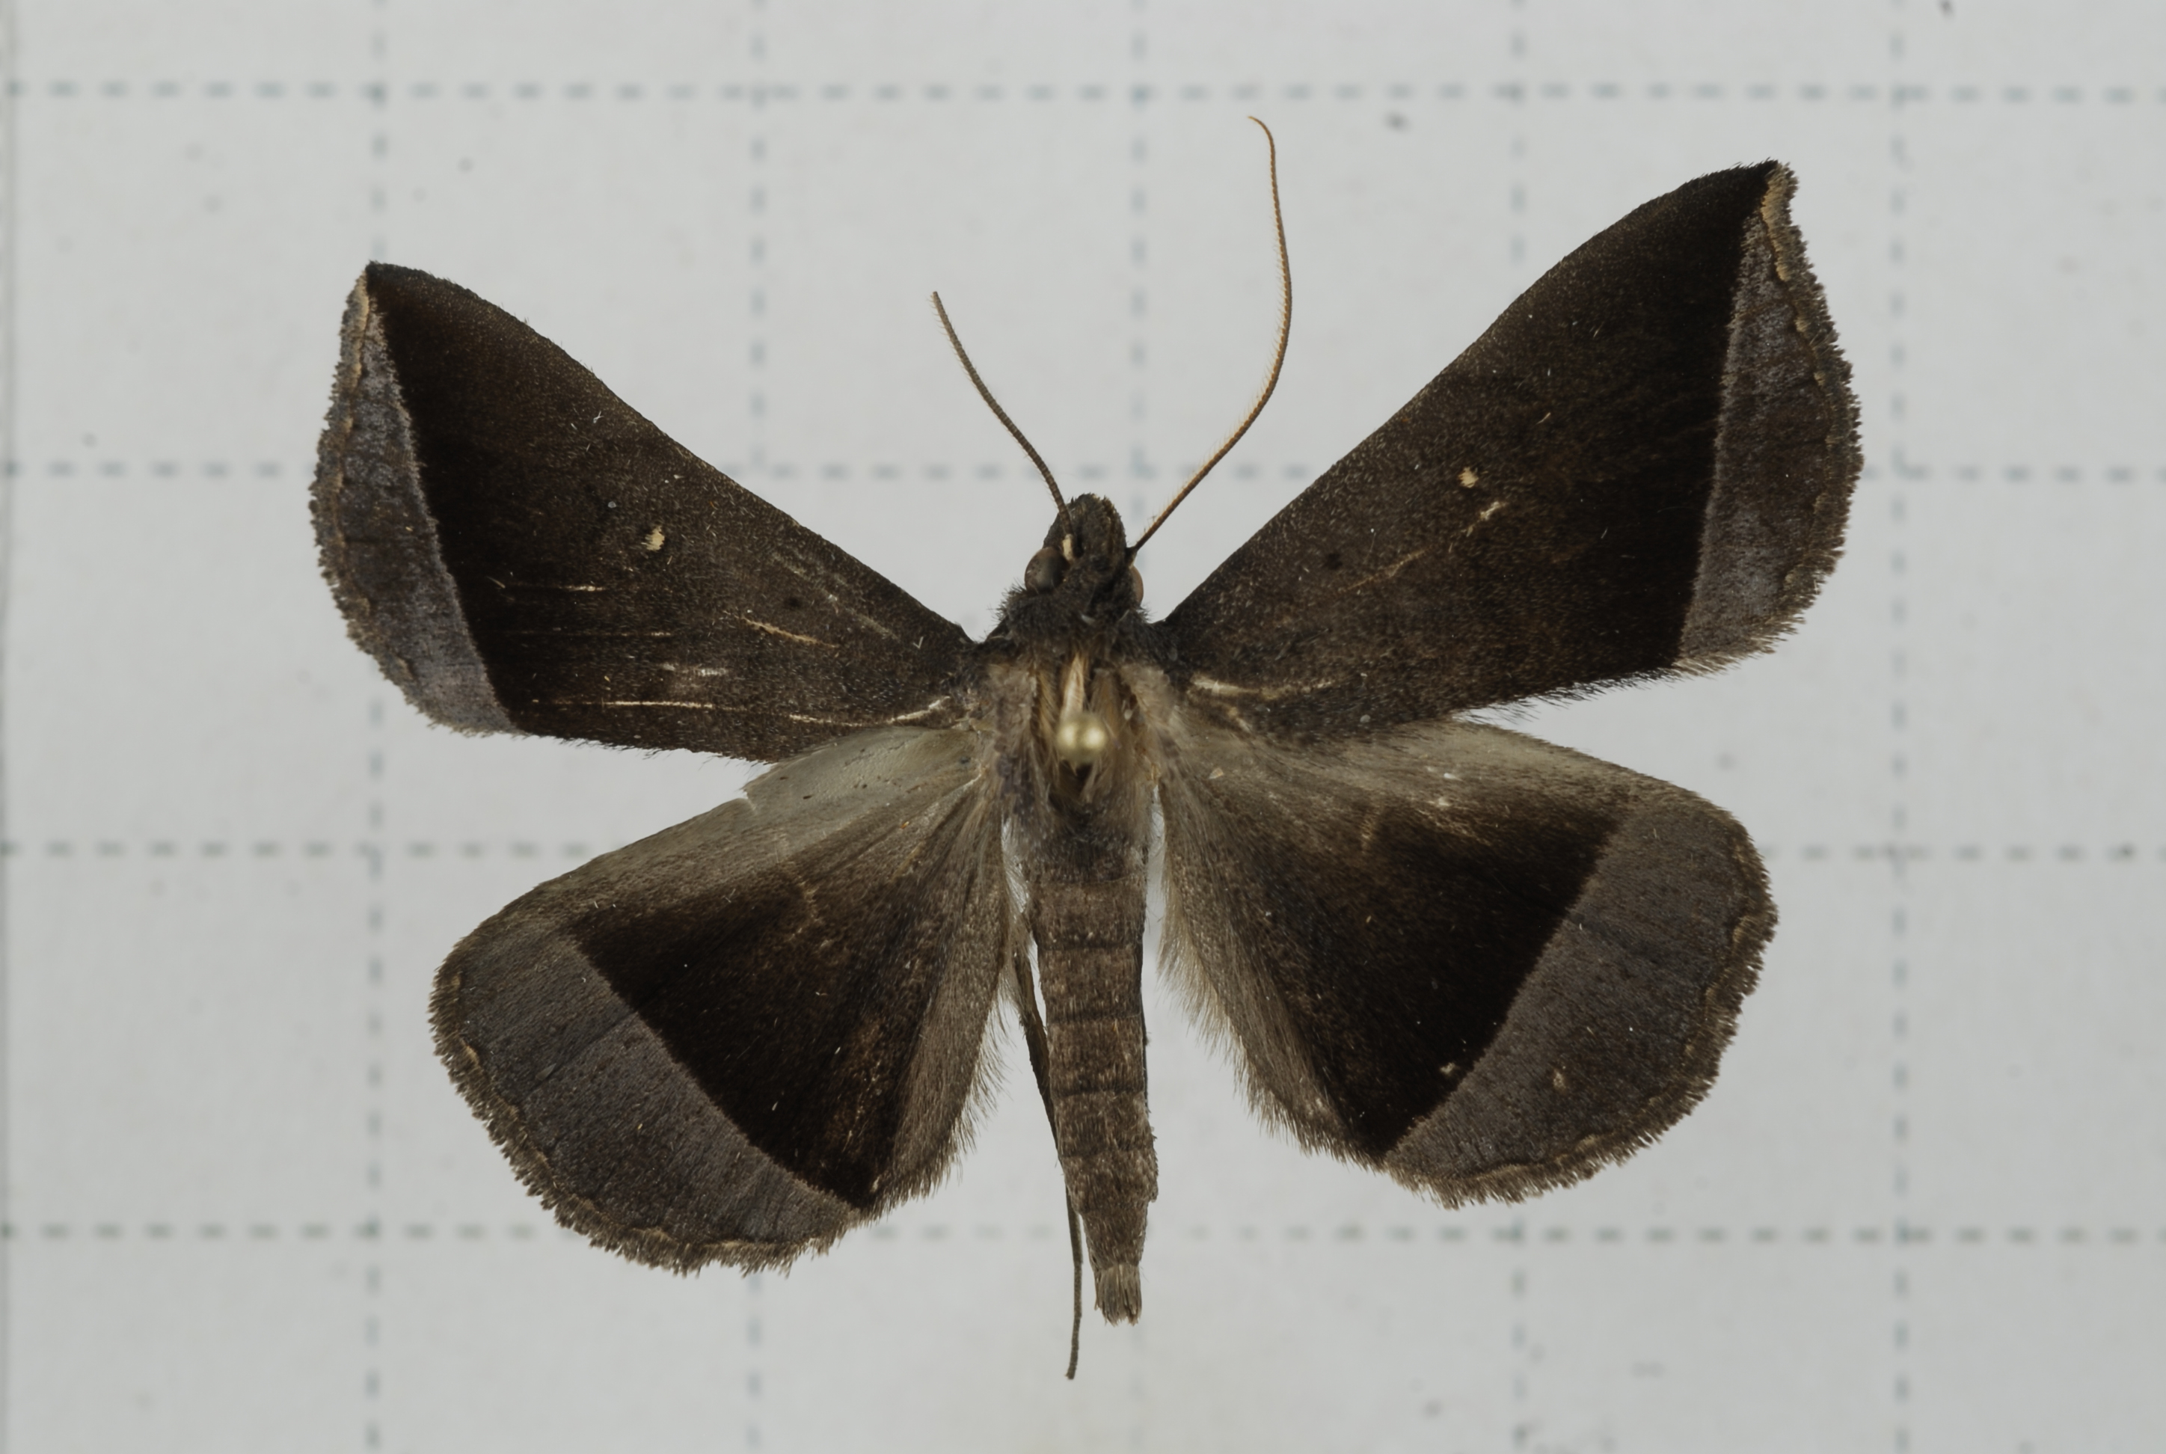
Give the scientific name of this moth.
Hadennia hisbonalis
